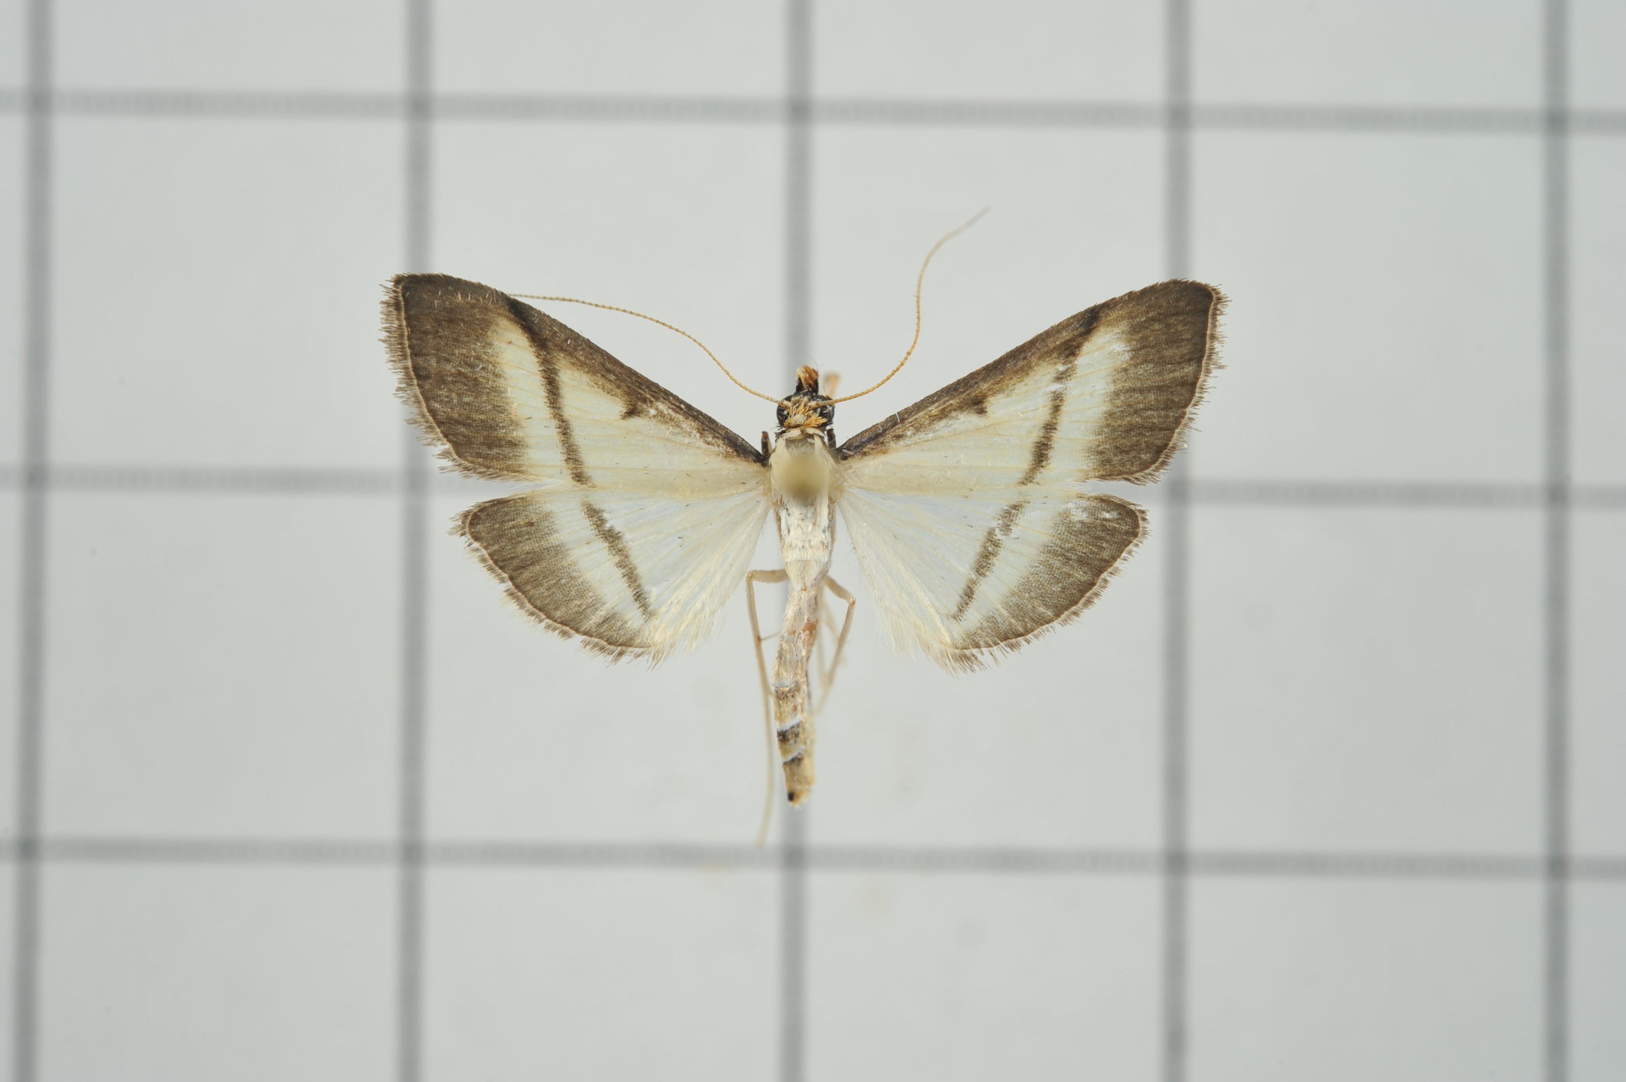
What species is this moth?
Bradina diagonalis
